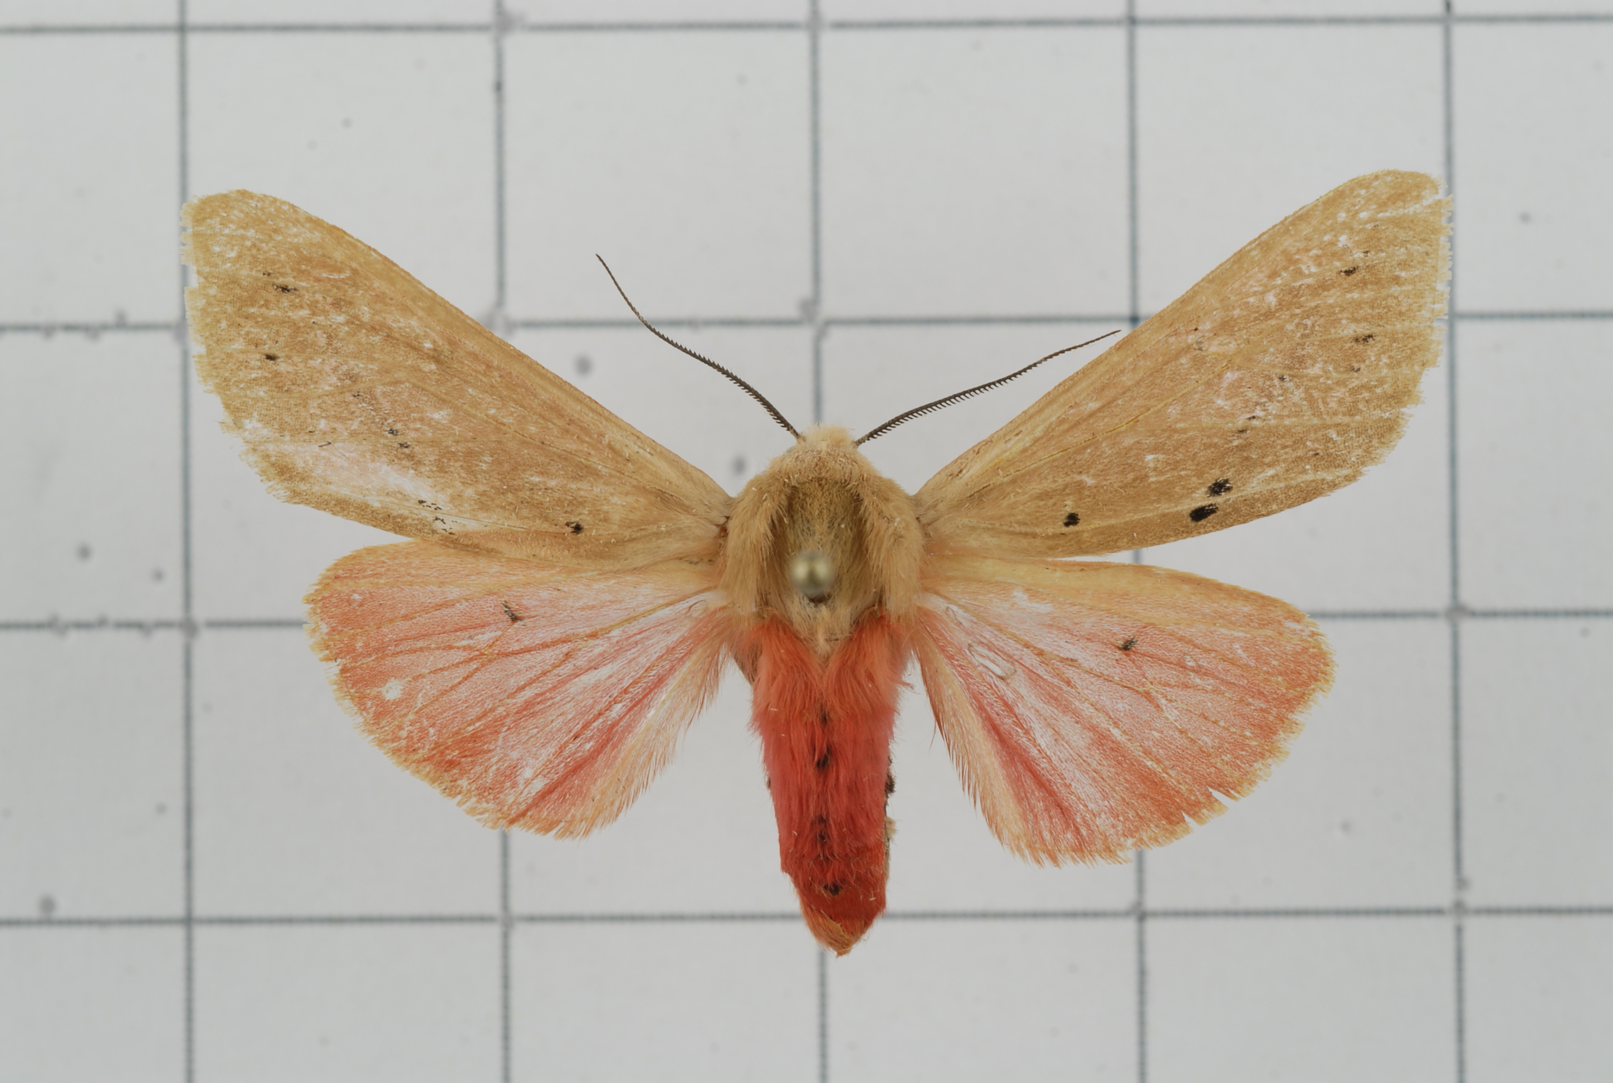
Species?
Spilarctia wilemani
